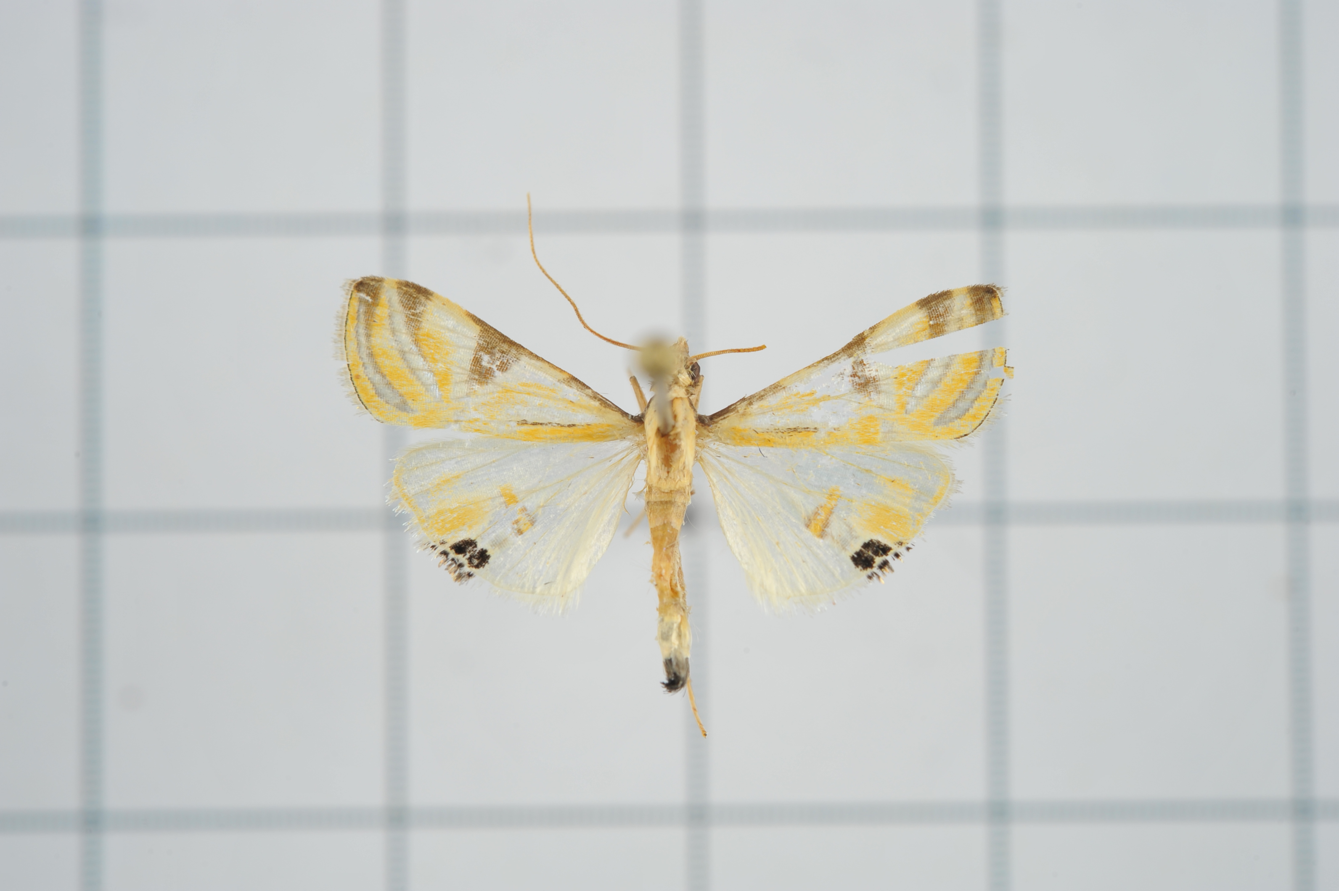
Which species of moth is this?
Talanga sexpunctalis
